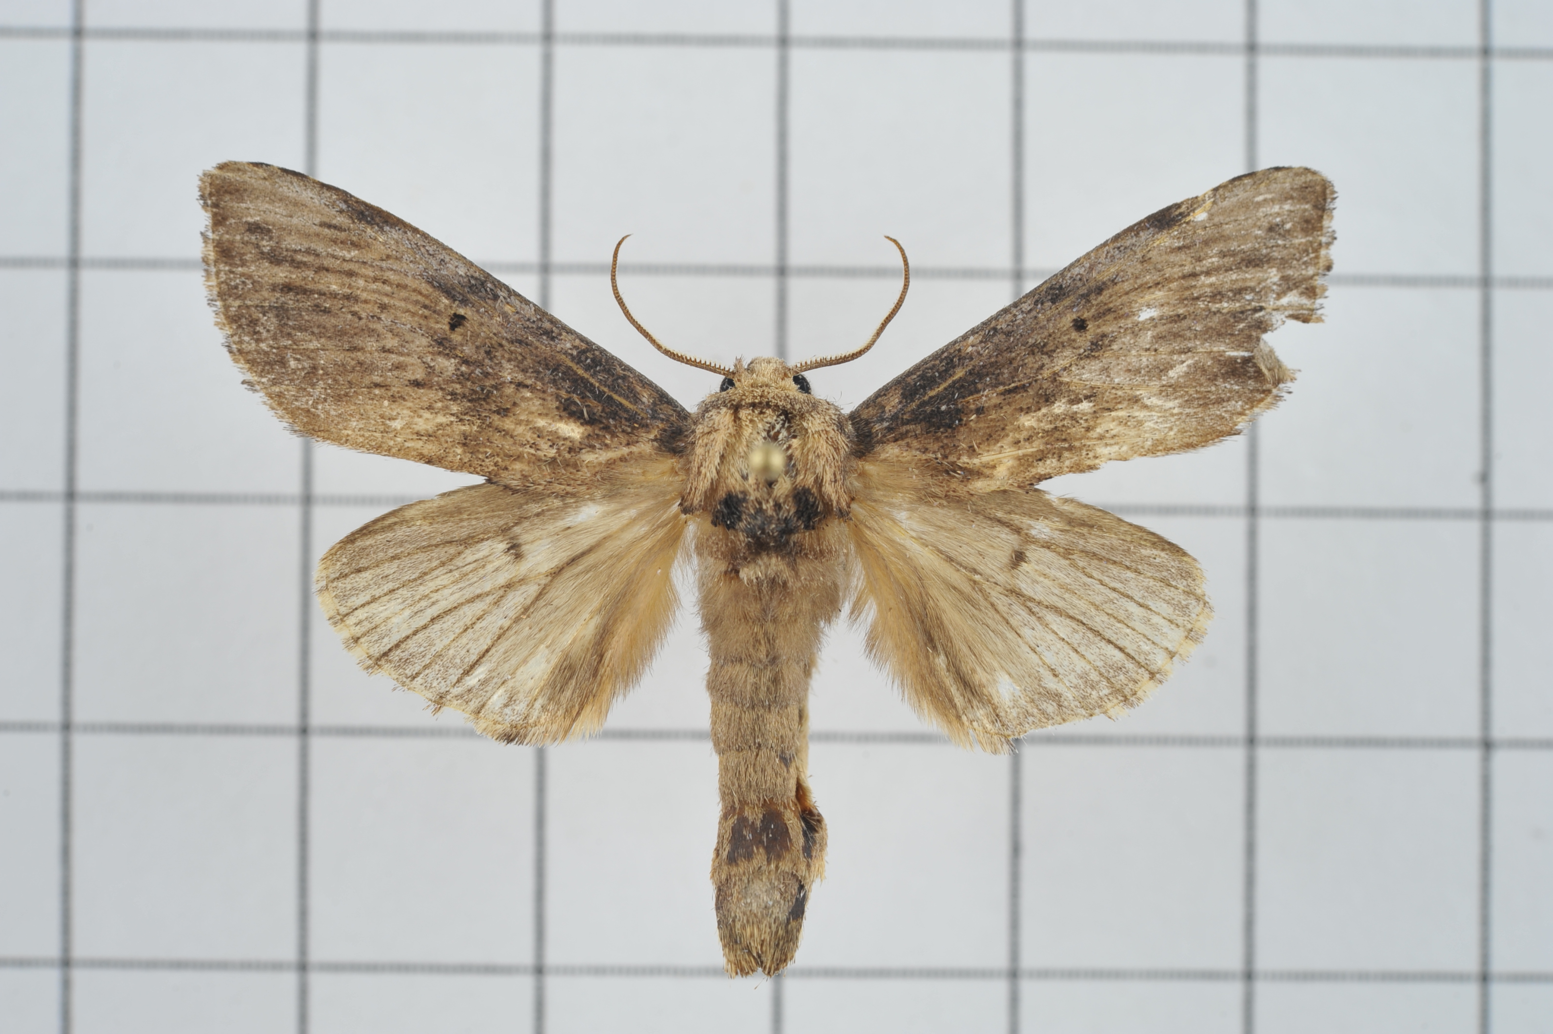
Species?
Norracoides basinotata
